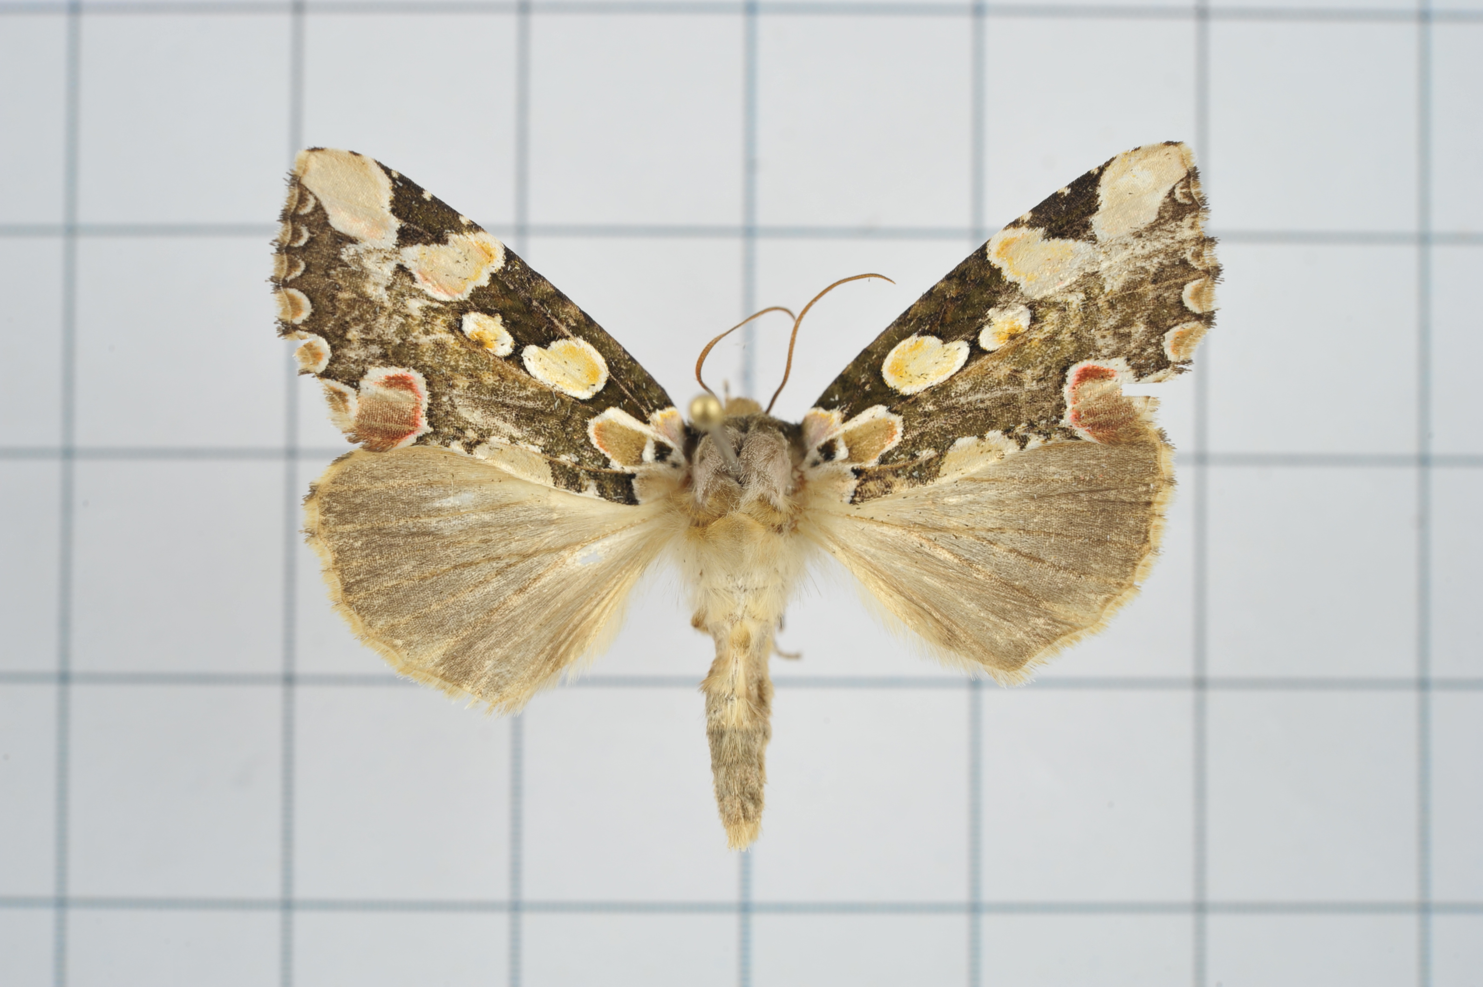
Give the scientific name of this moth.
Horithyatira decorata takamukui
